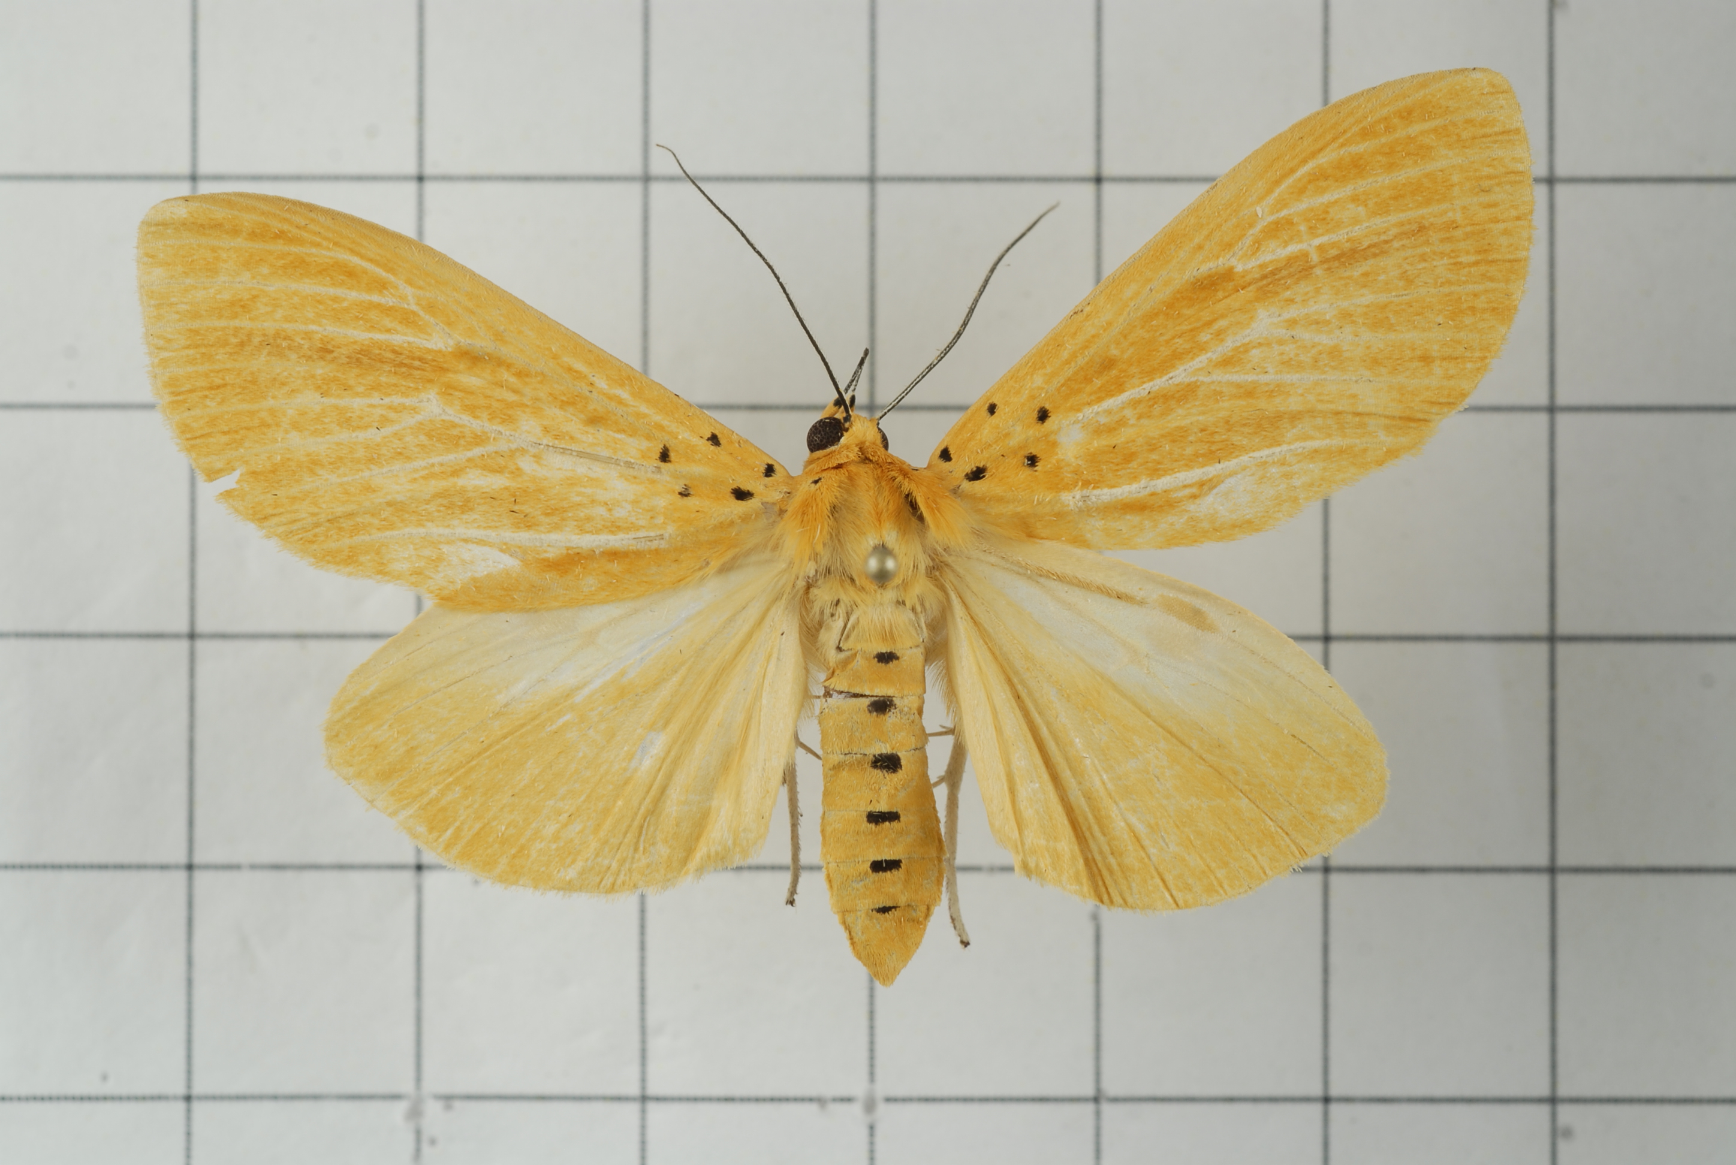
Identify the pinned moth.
Asota egens confinis
